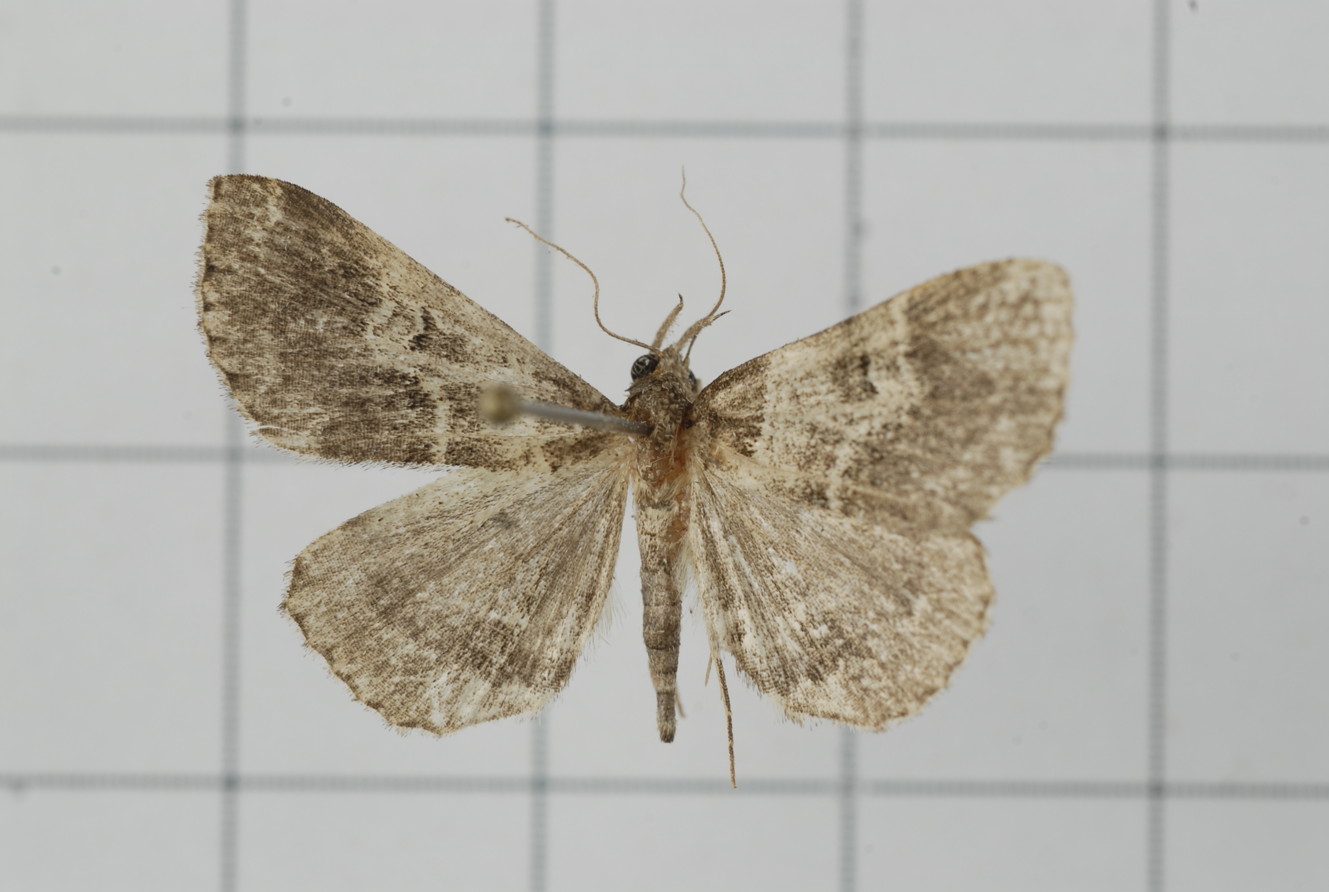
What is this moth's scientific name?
Bertula terminalis
